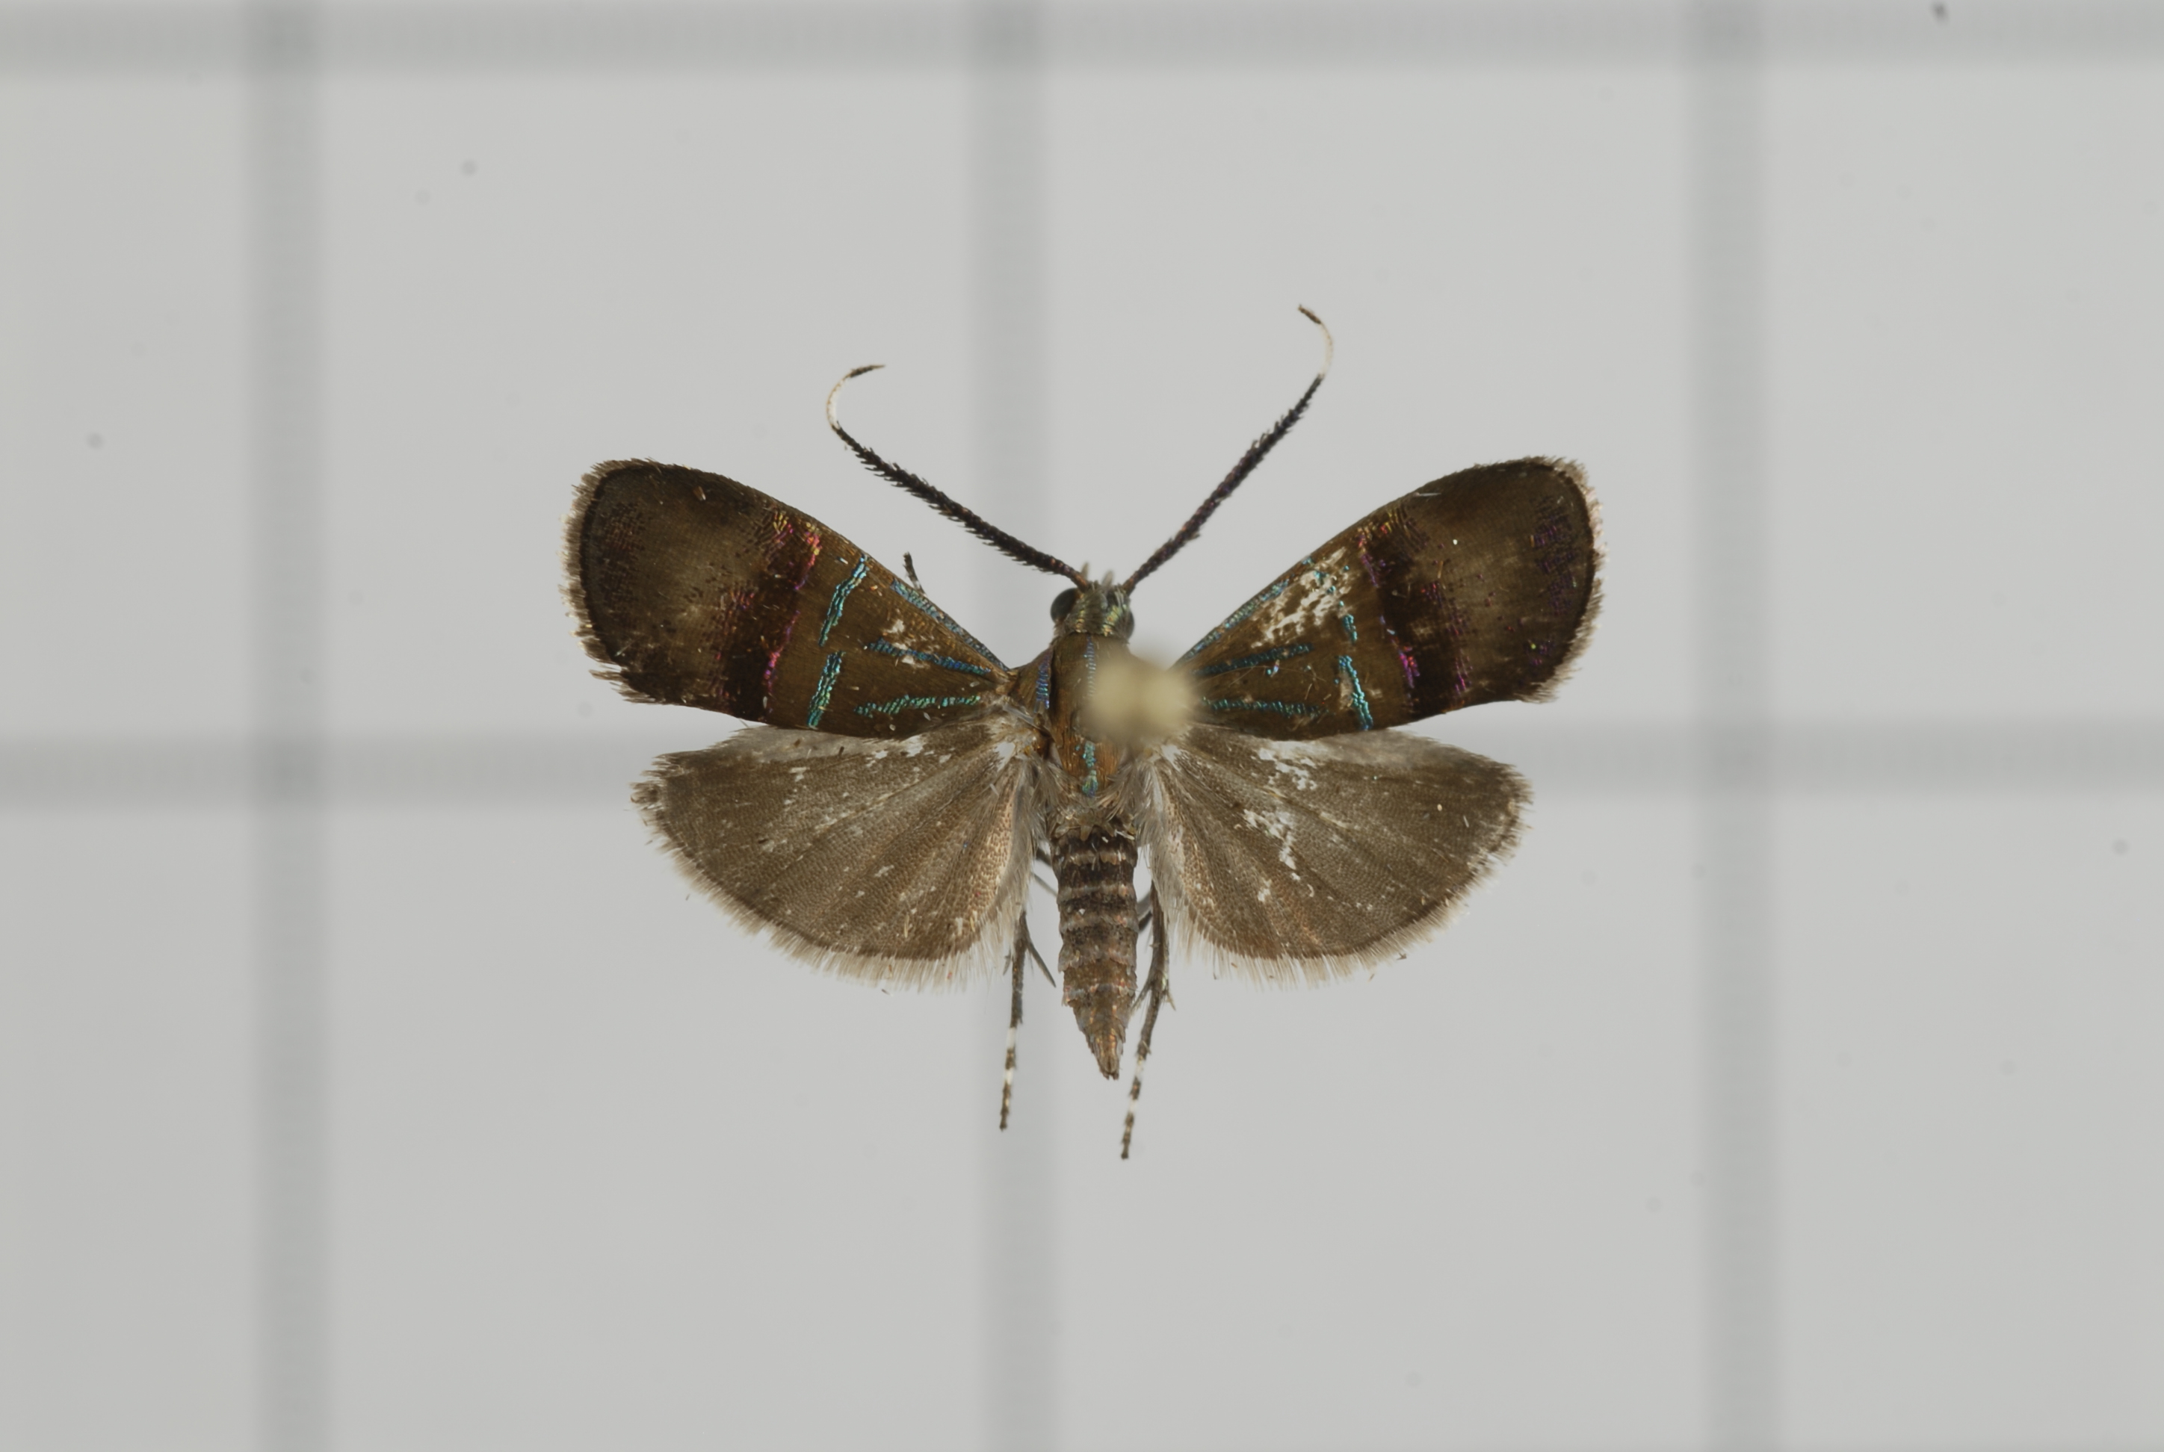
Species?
Saptha angustistriata
